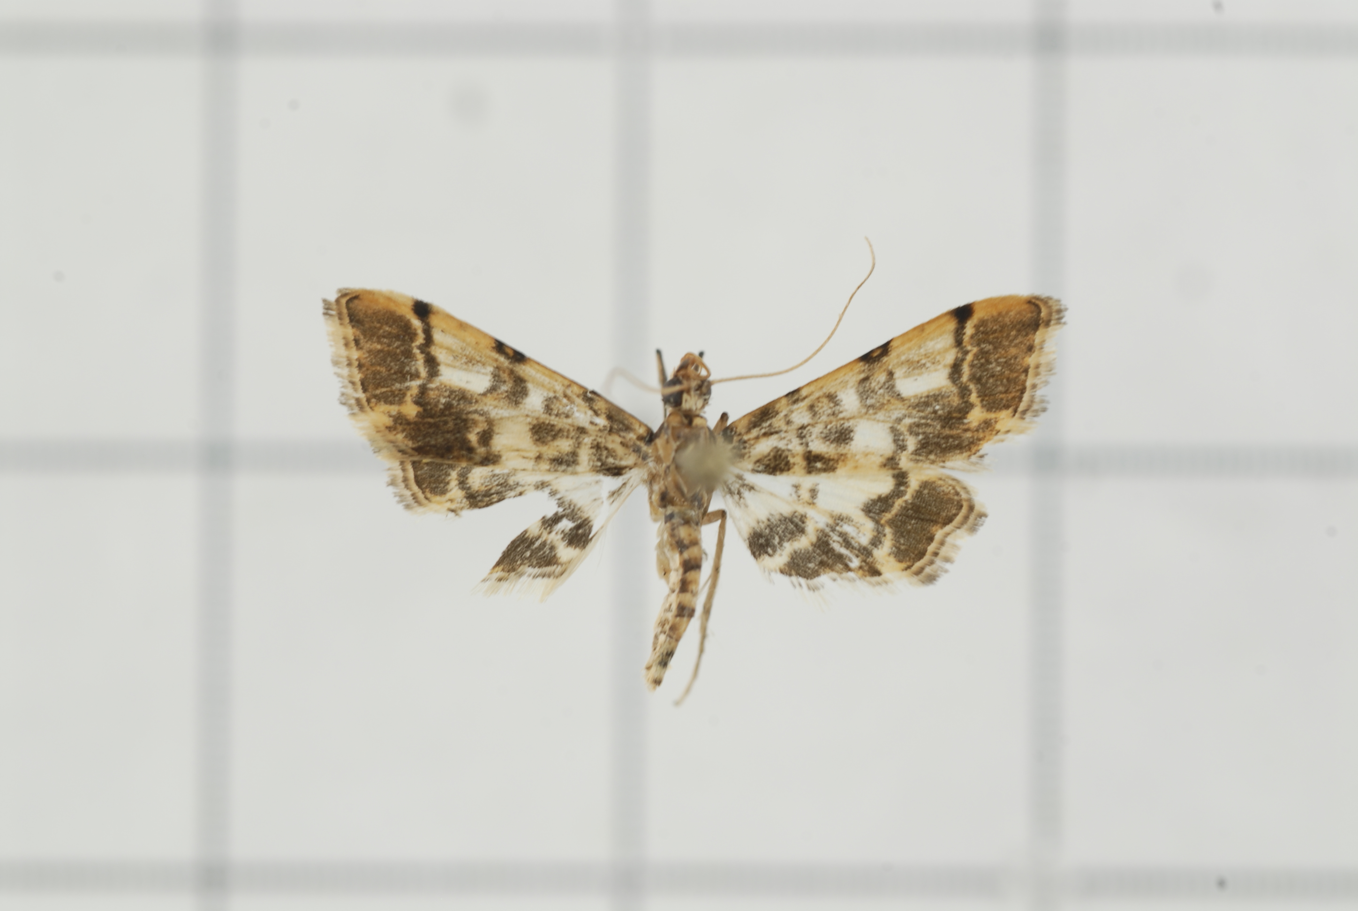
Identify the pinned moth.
Lamprosema commixta
